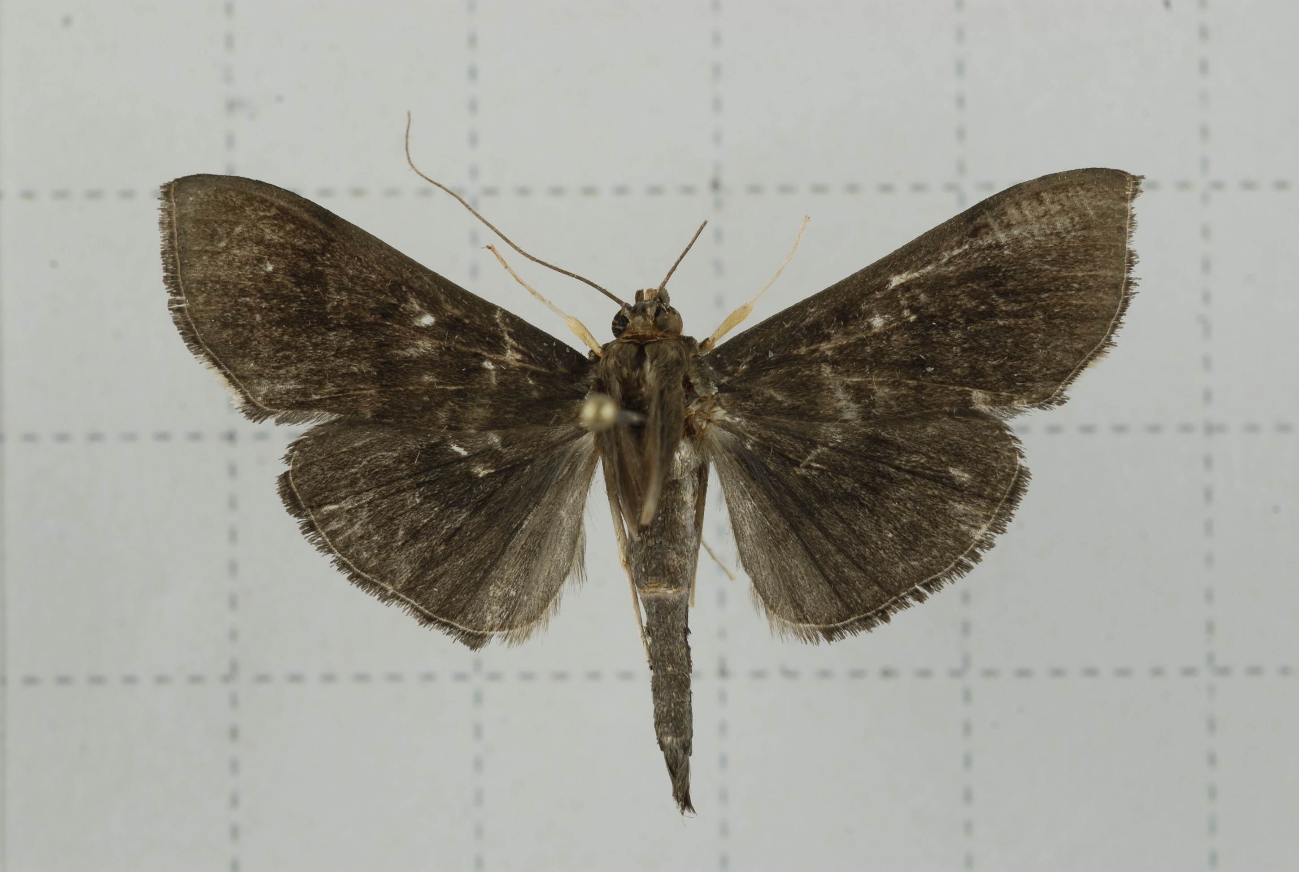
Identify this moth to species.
Omiodes noctescens
